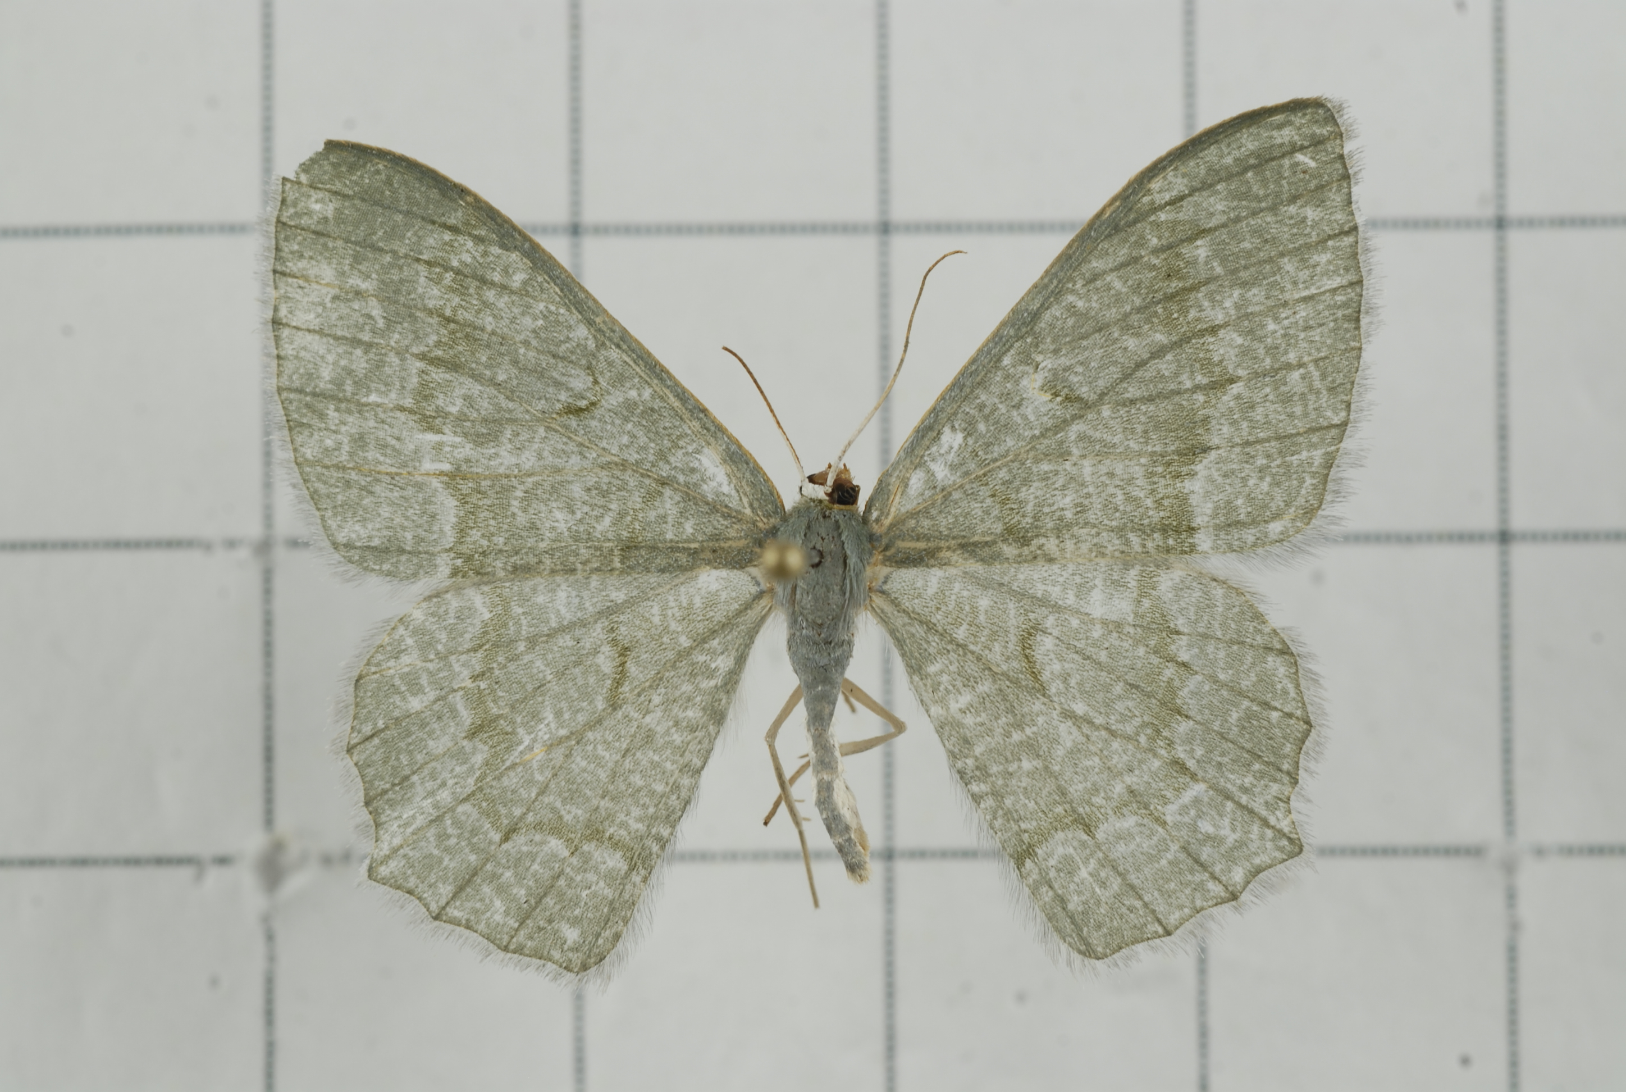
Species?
Maxates glaucaria
